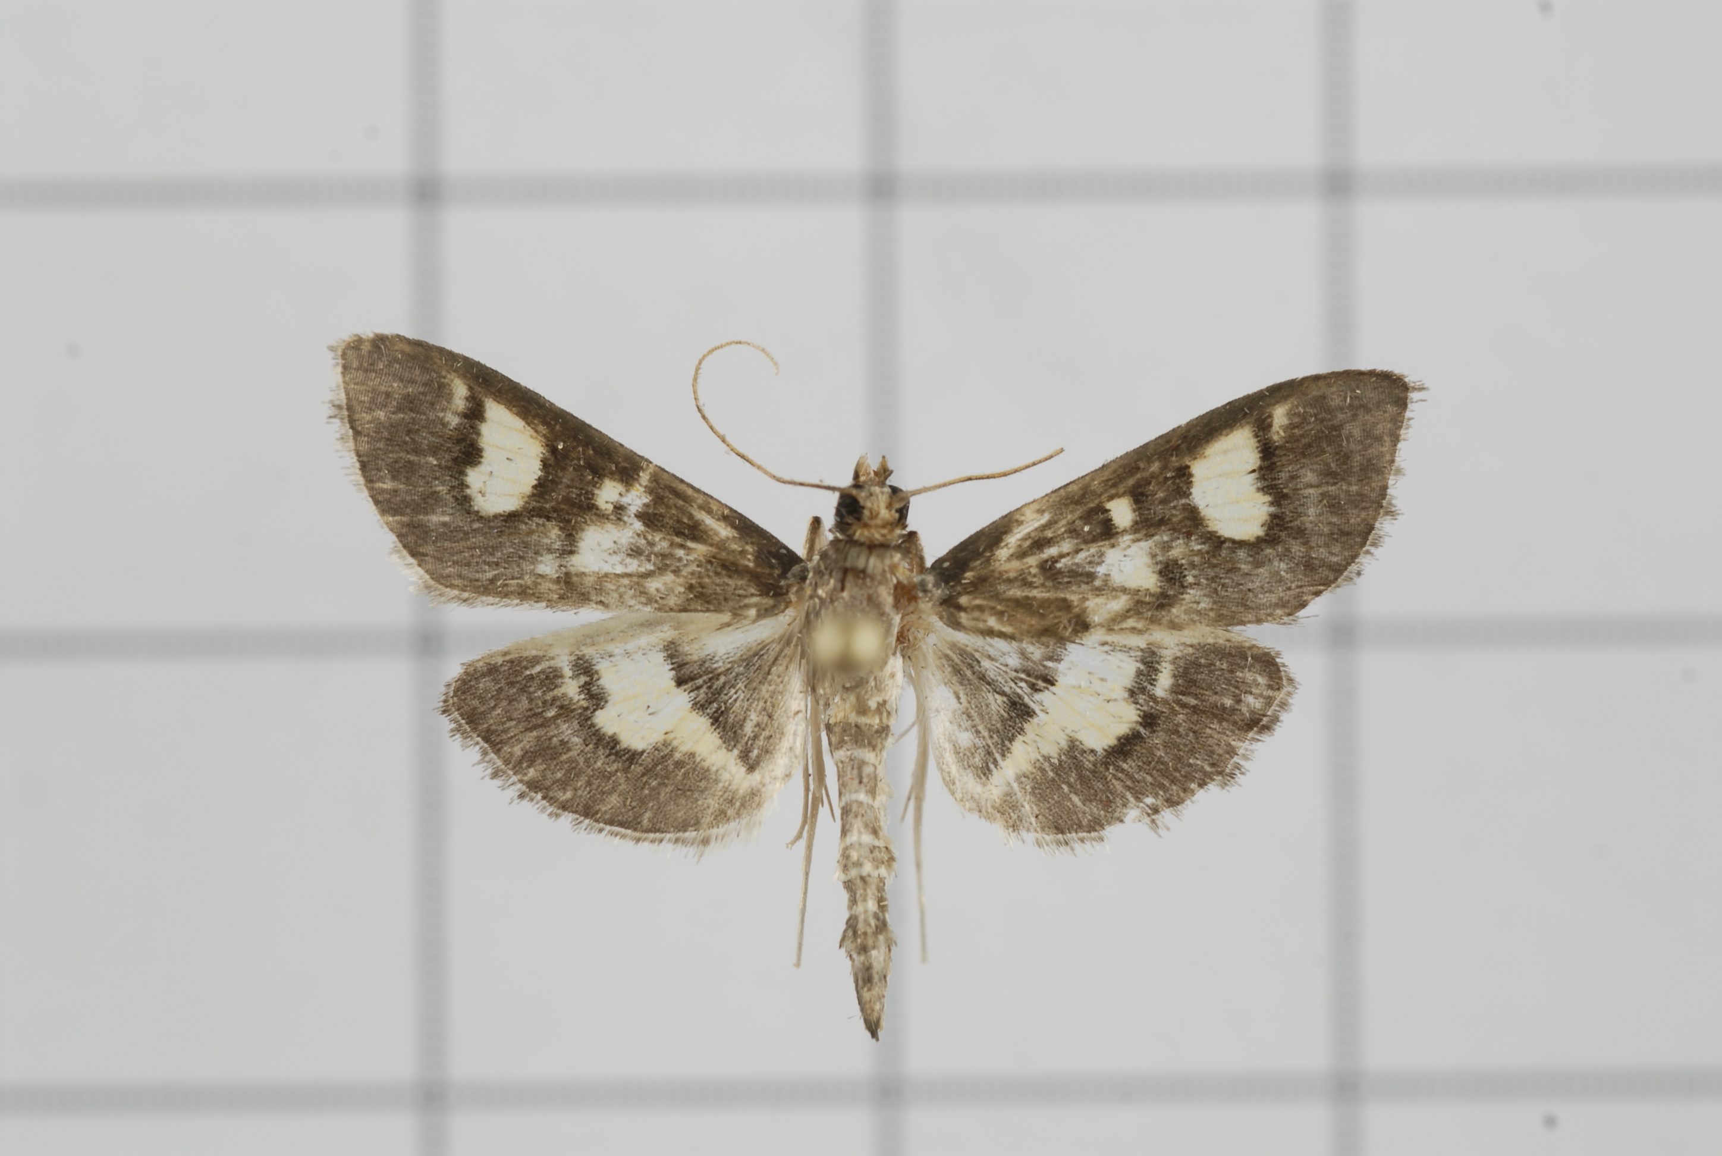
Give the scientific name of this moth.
Mecyna tricolor
